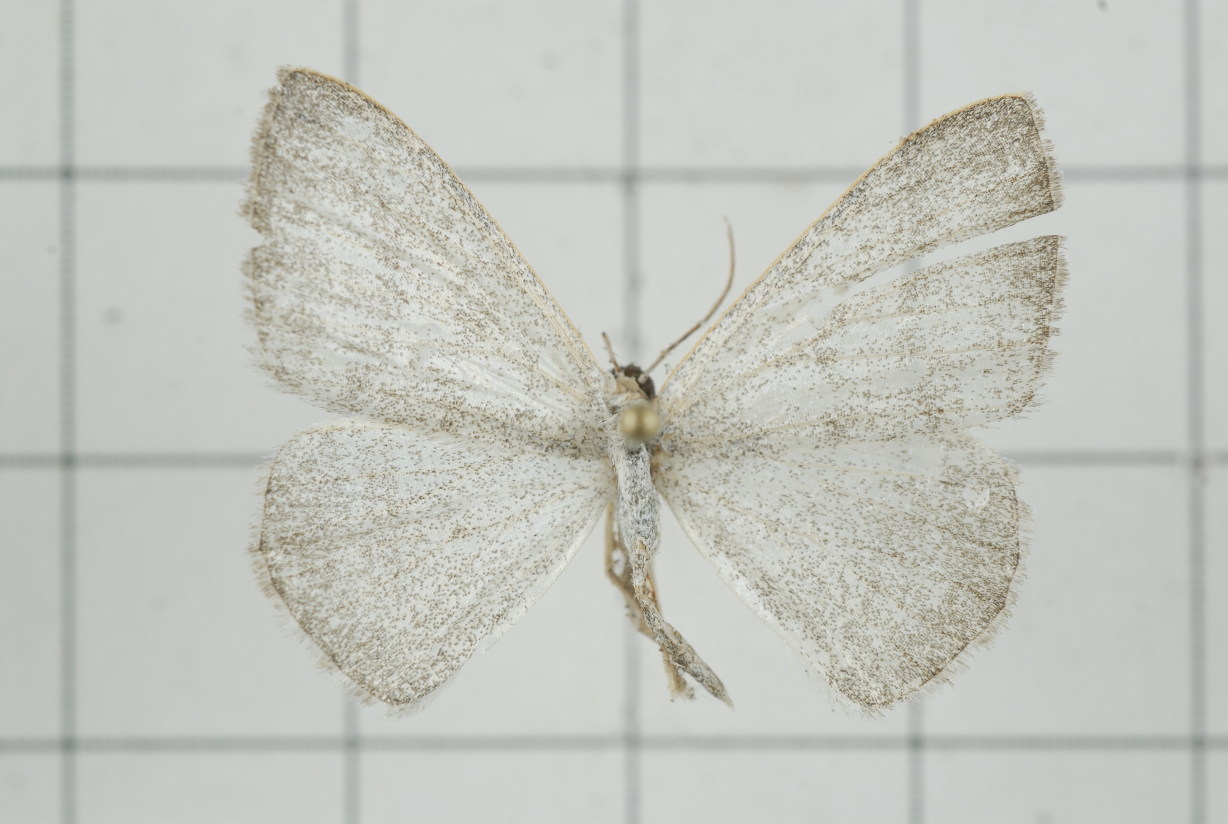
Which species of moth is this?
Lomographa platyleucata marginata
